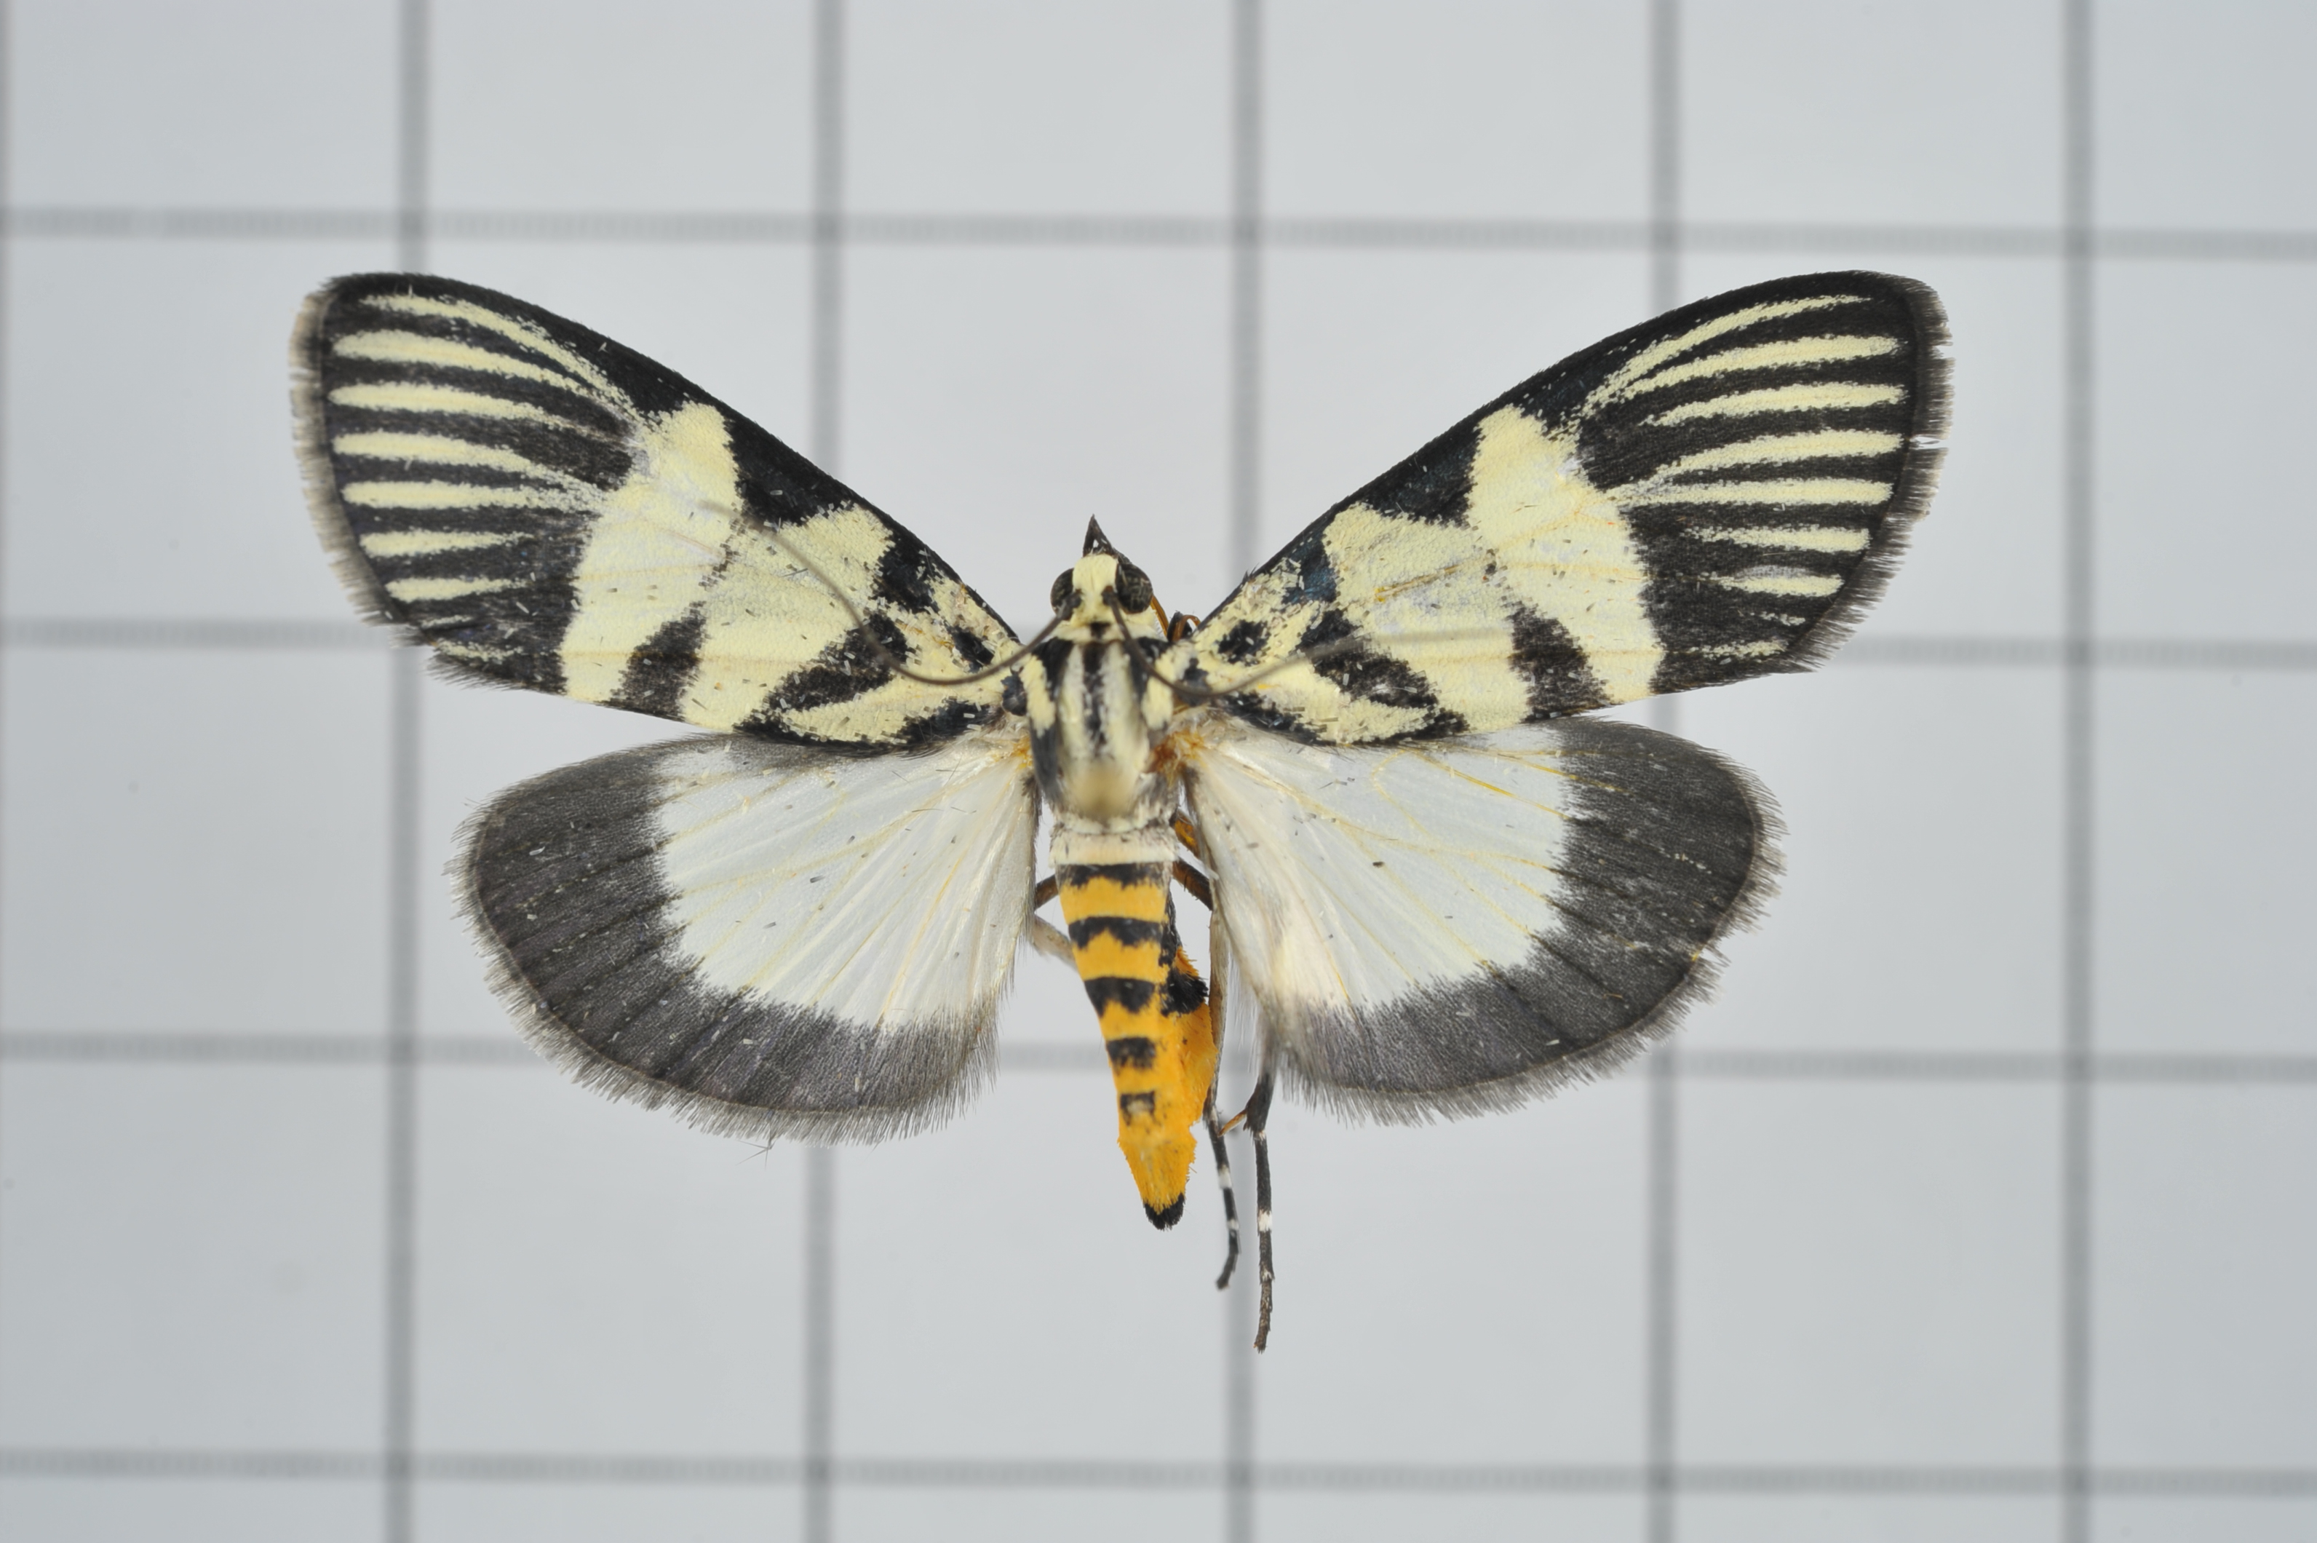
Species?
Heortia vitessoides
